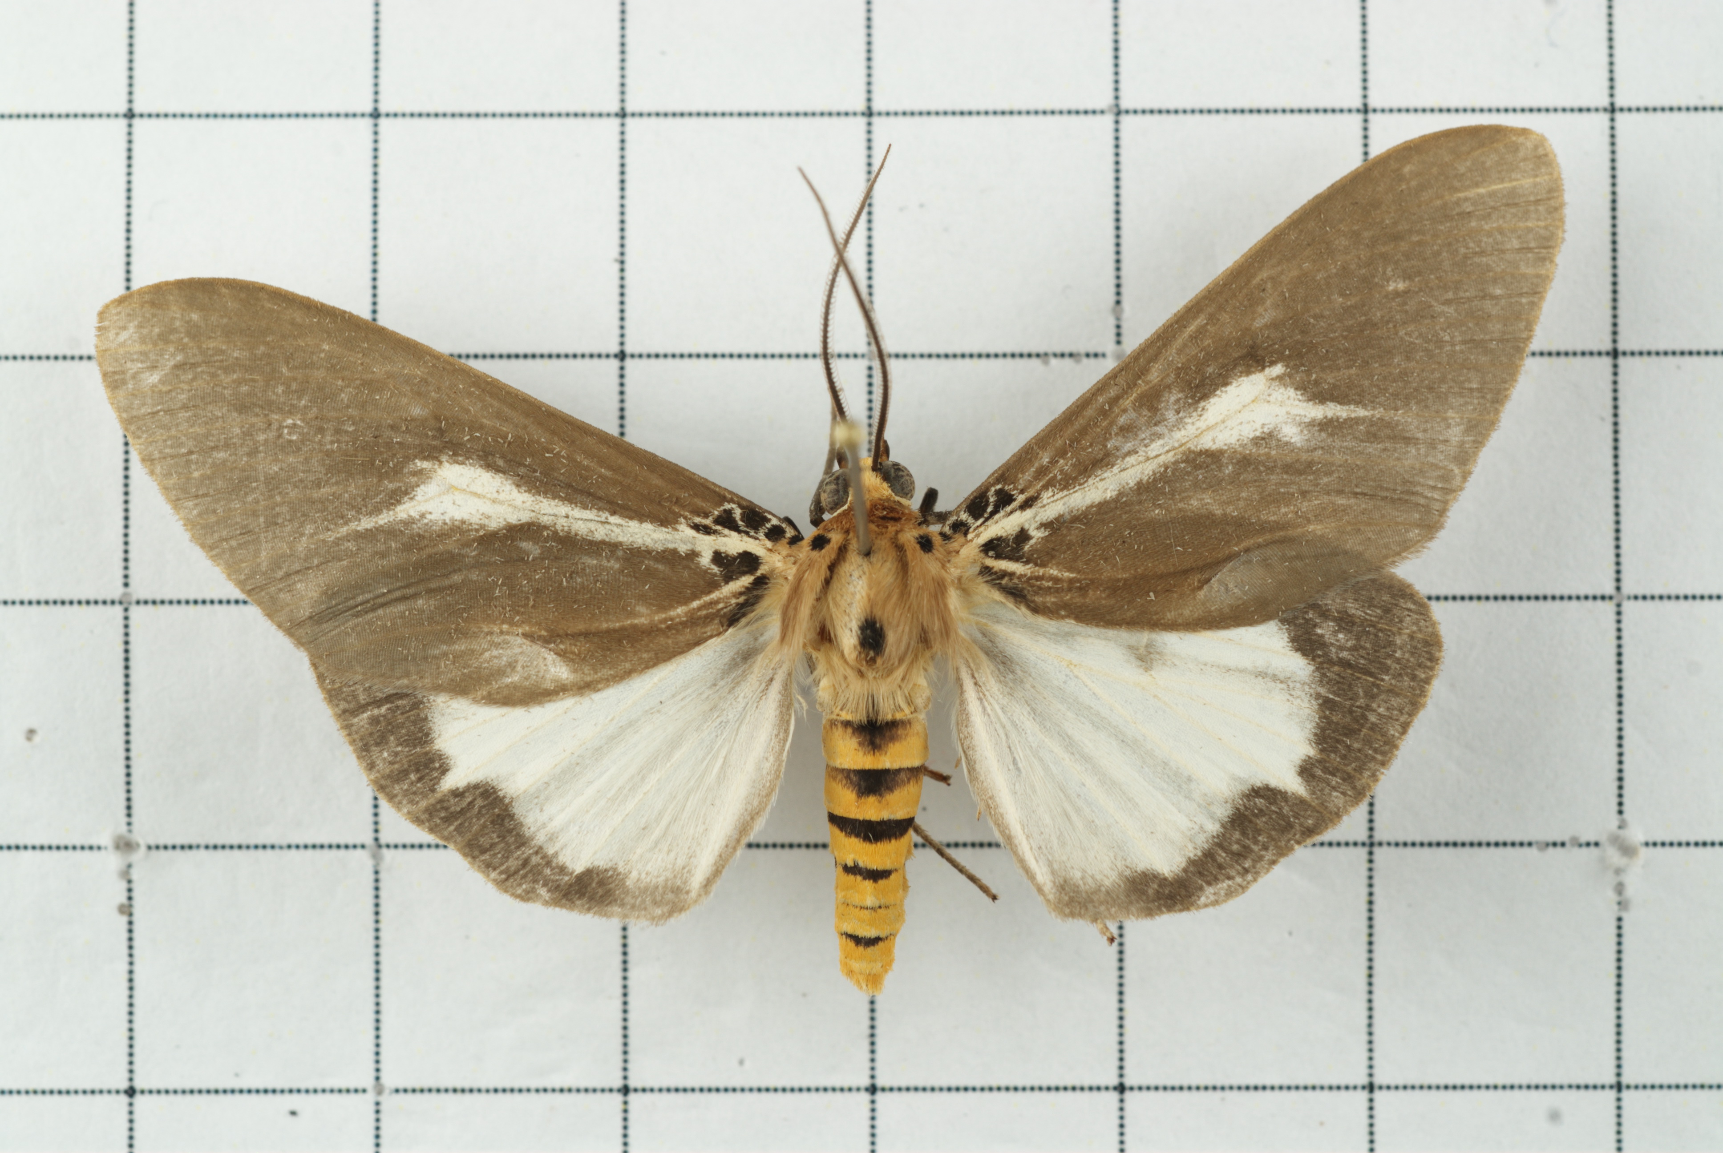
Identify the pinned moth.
Asota heliconia zebrina
